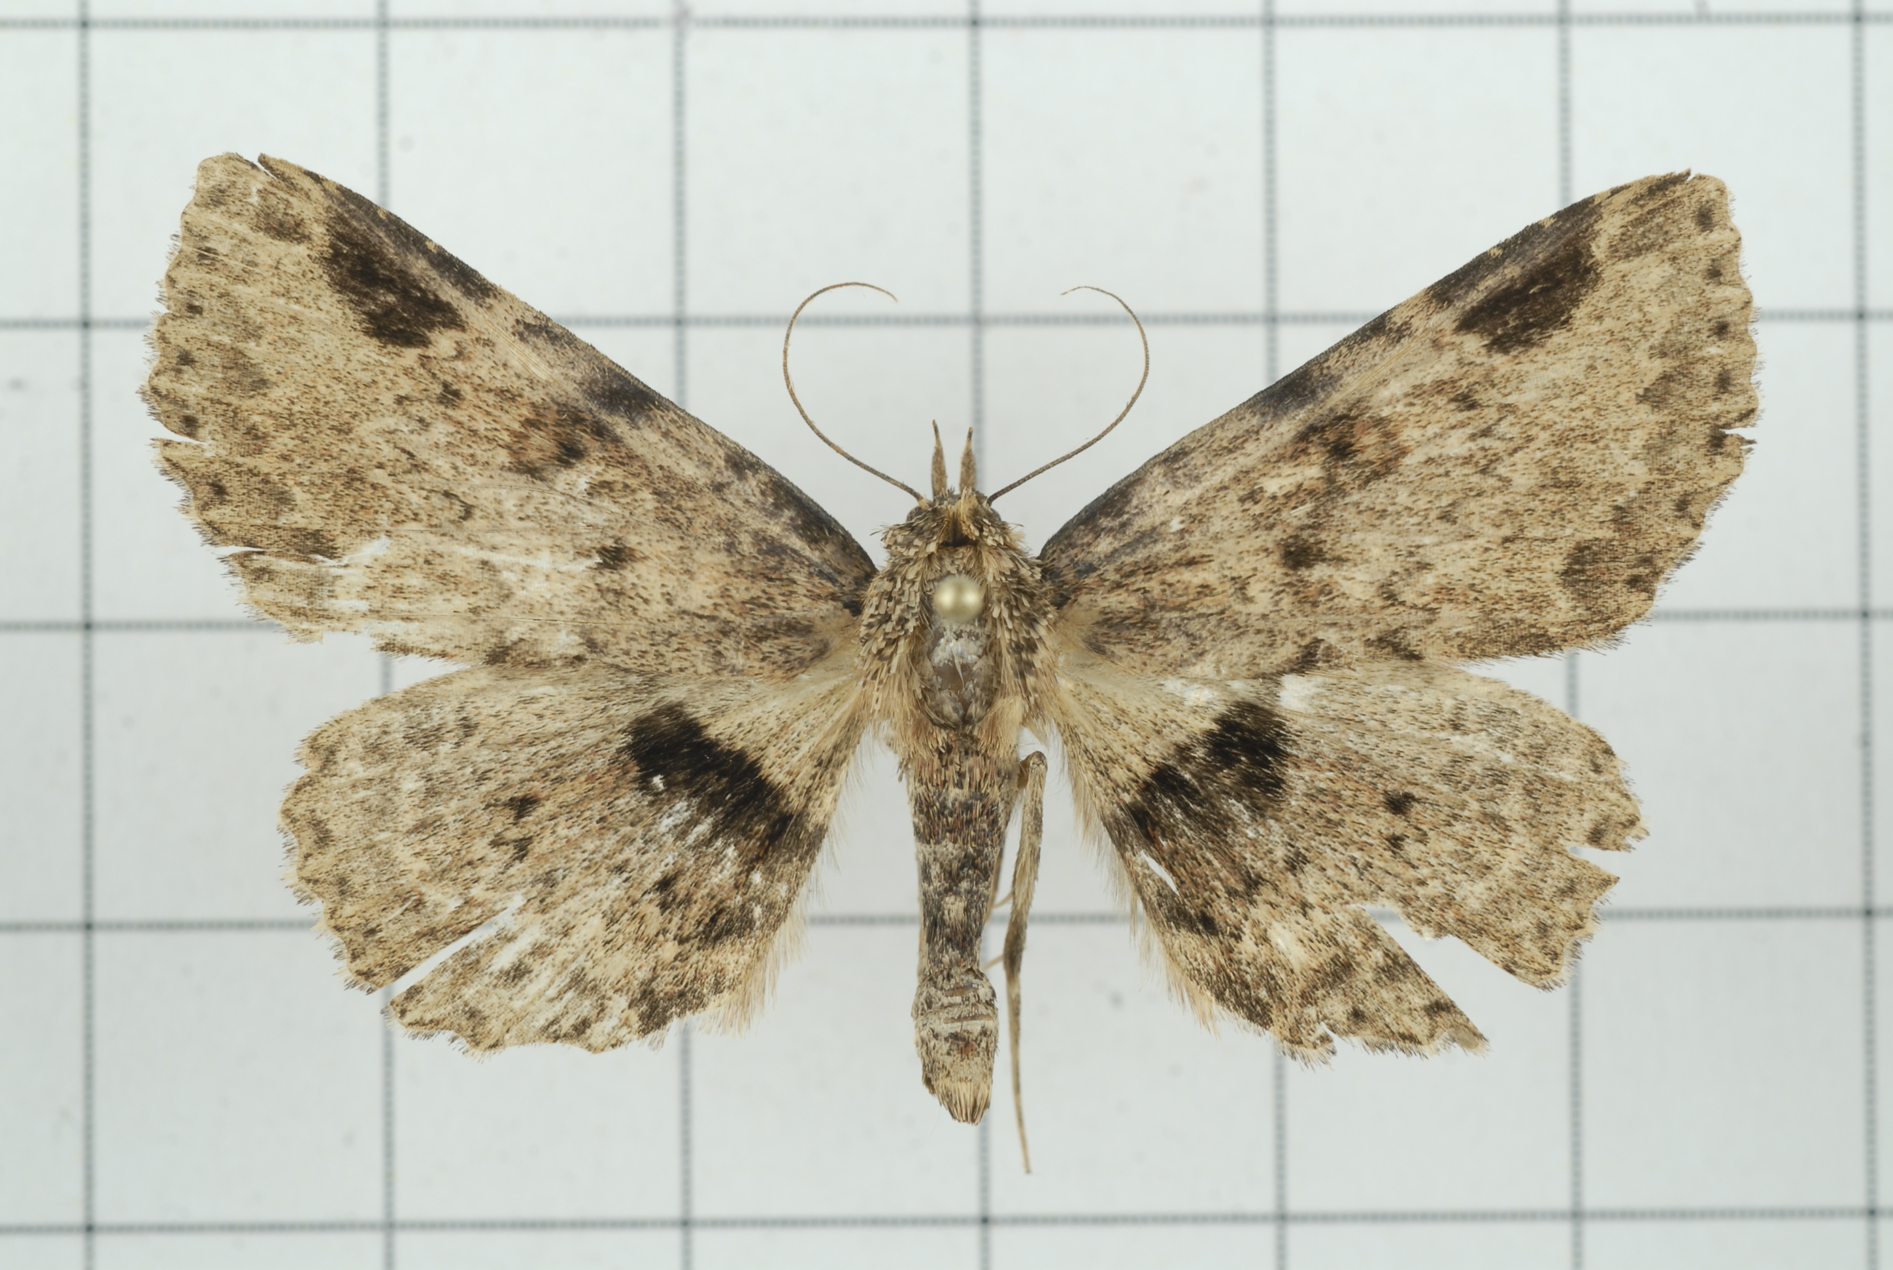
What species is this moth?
Antiblemma nigerrimasigna
